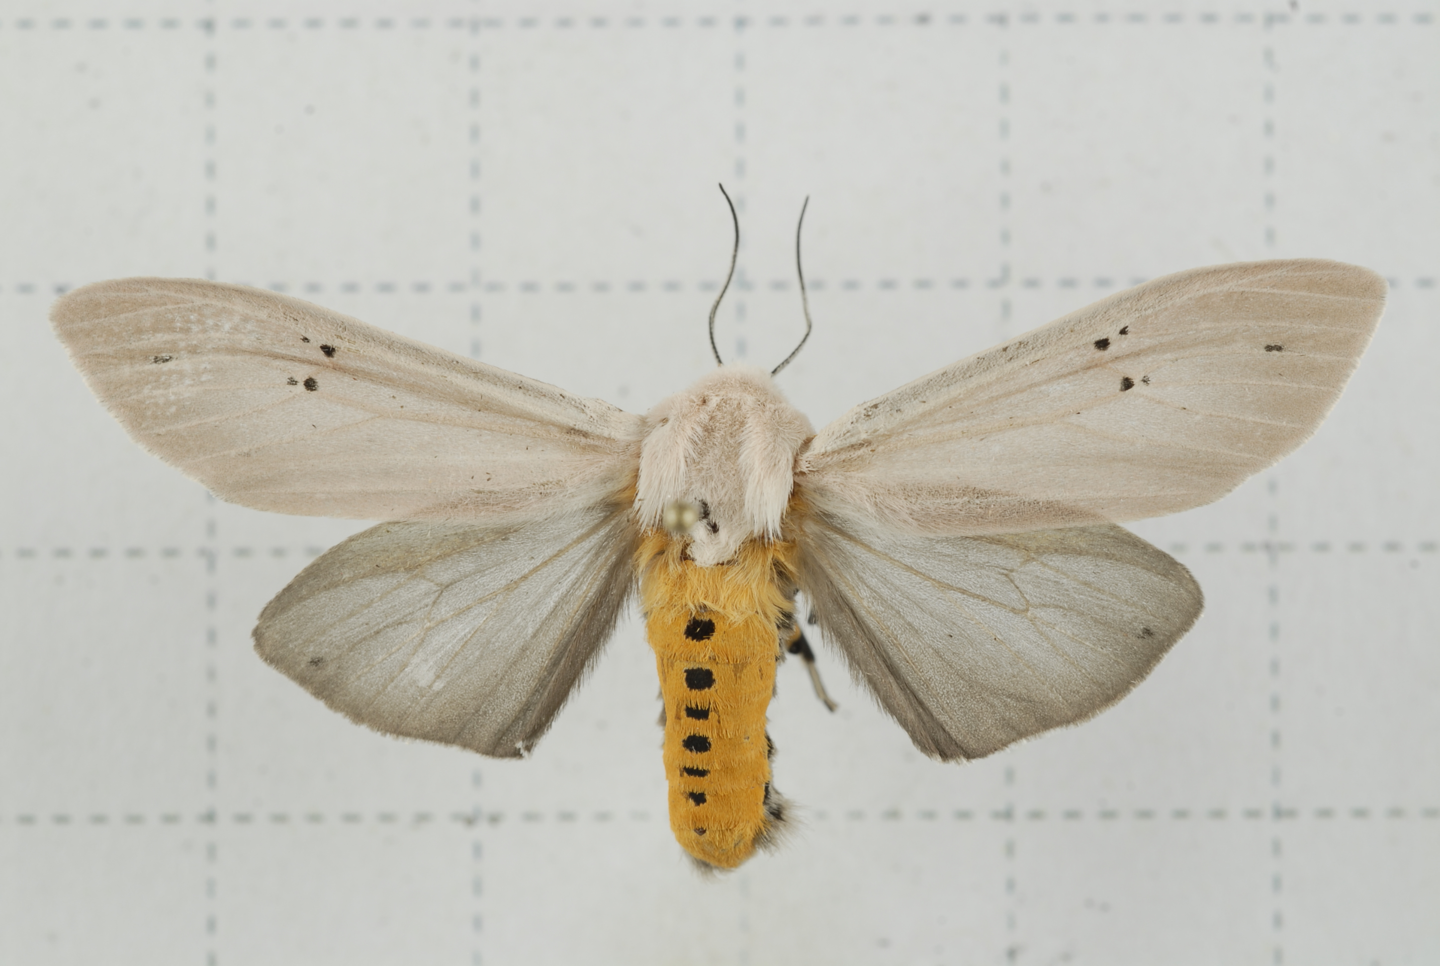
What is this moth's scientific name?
Creatonotos transiens koni
